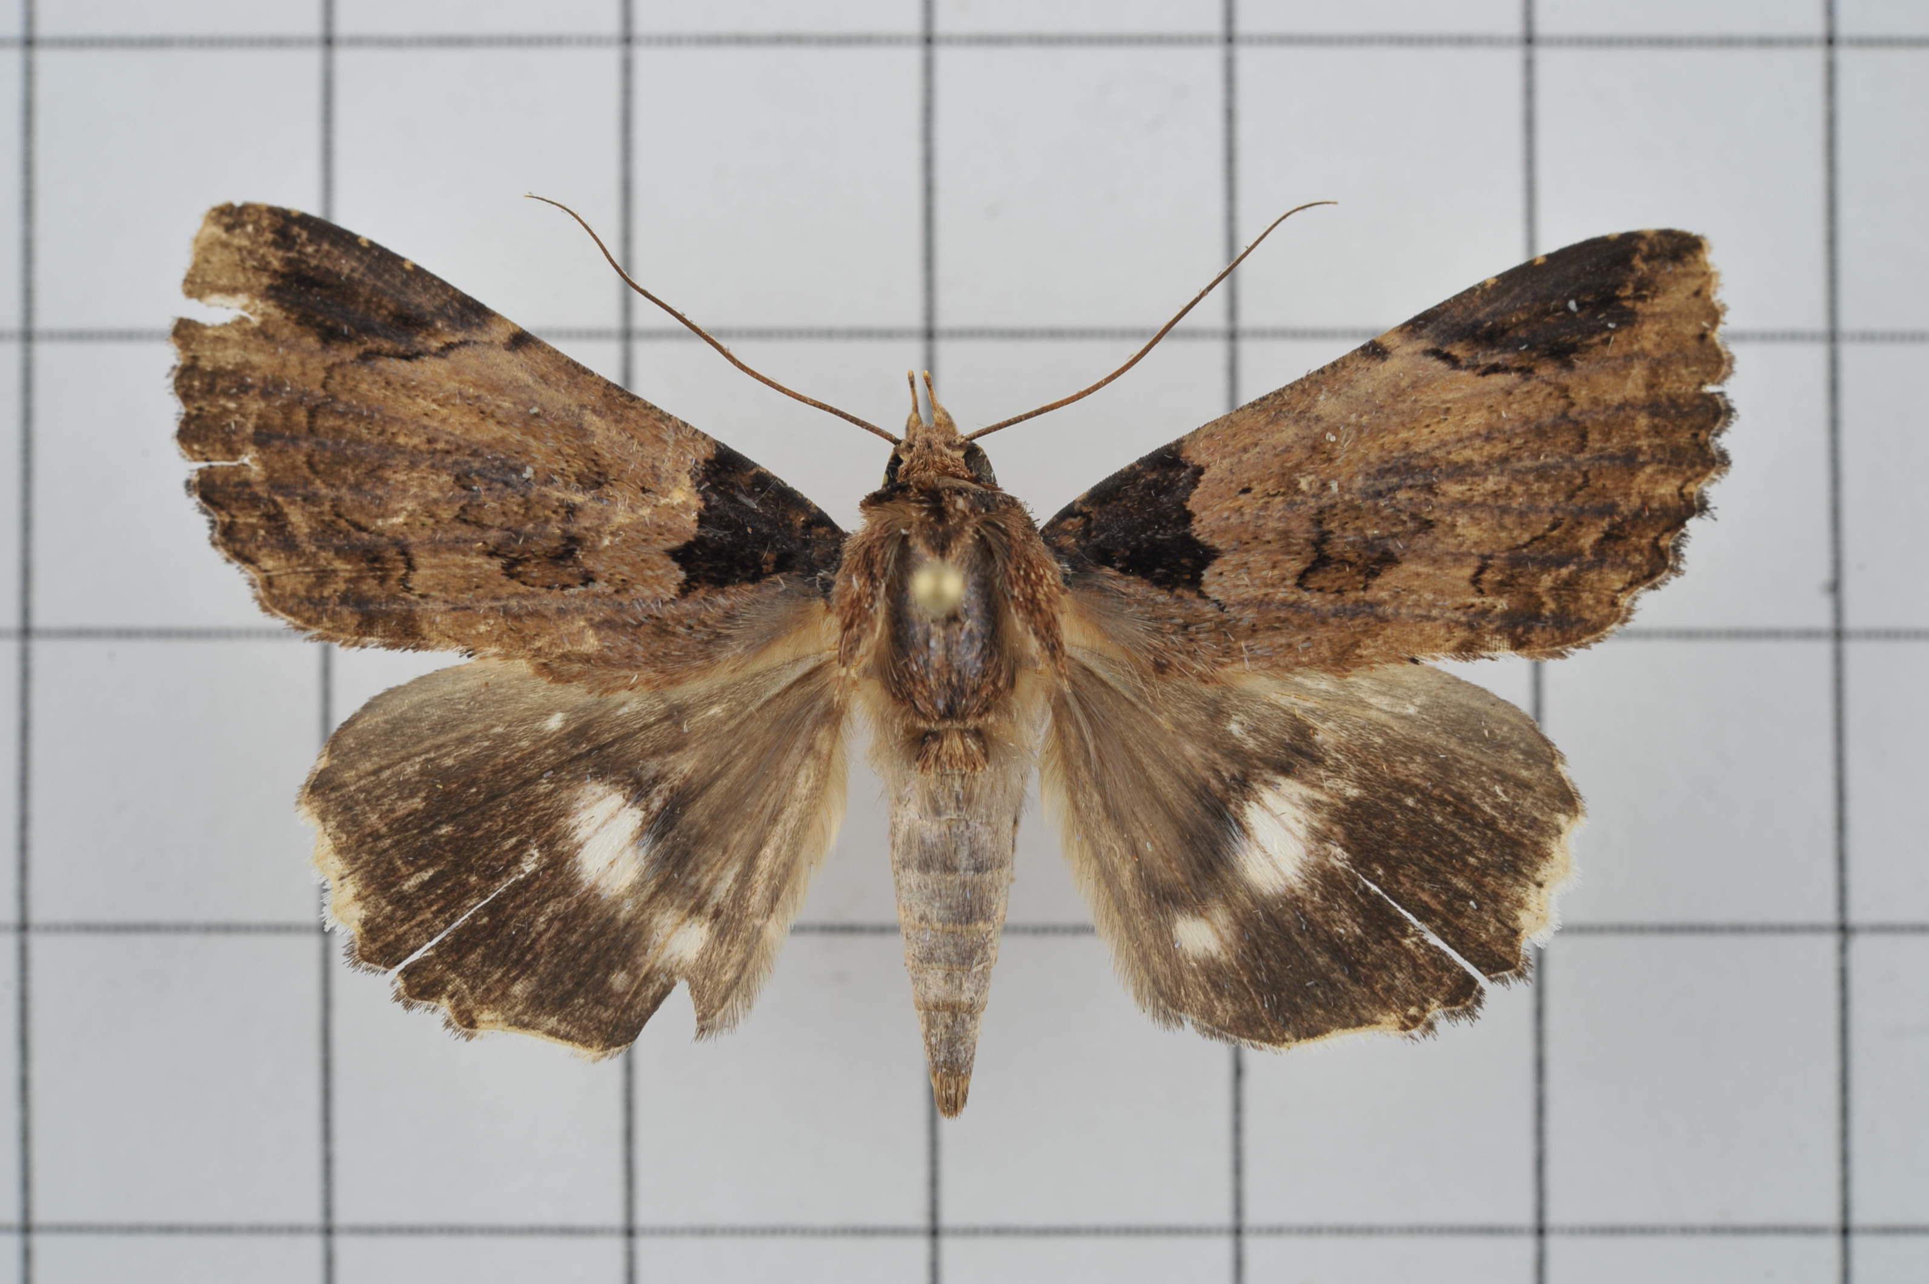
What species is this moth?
Ercheia cyllaria
